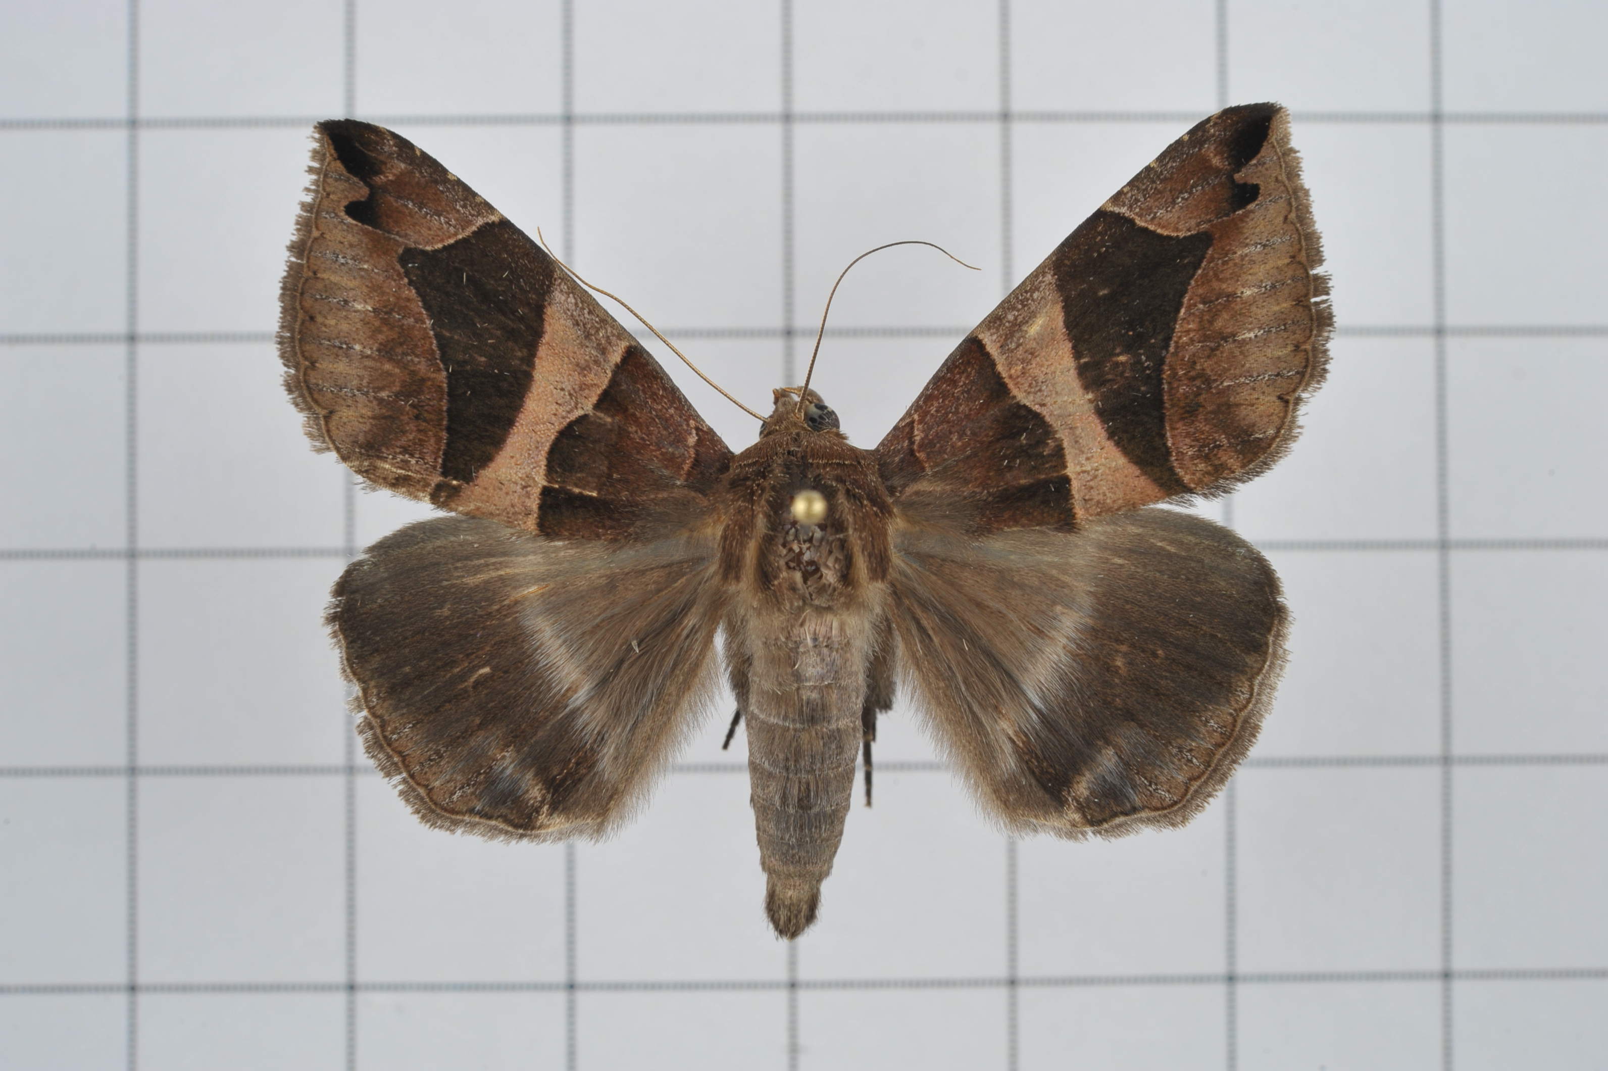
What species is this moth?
Bastilla arcuata
